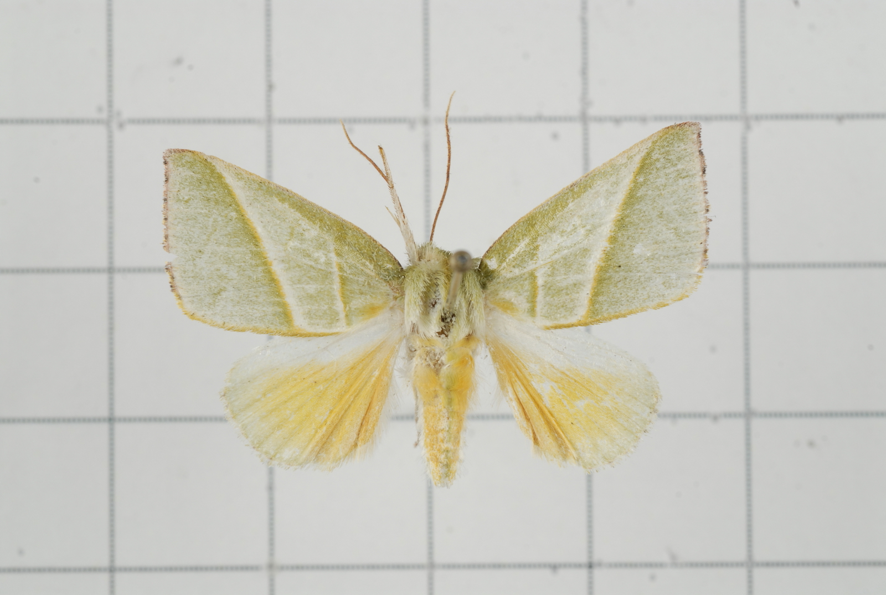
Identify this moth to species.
Hylophilodes tsukusensis
